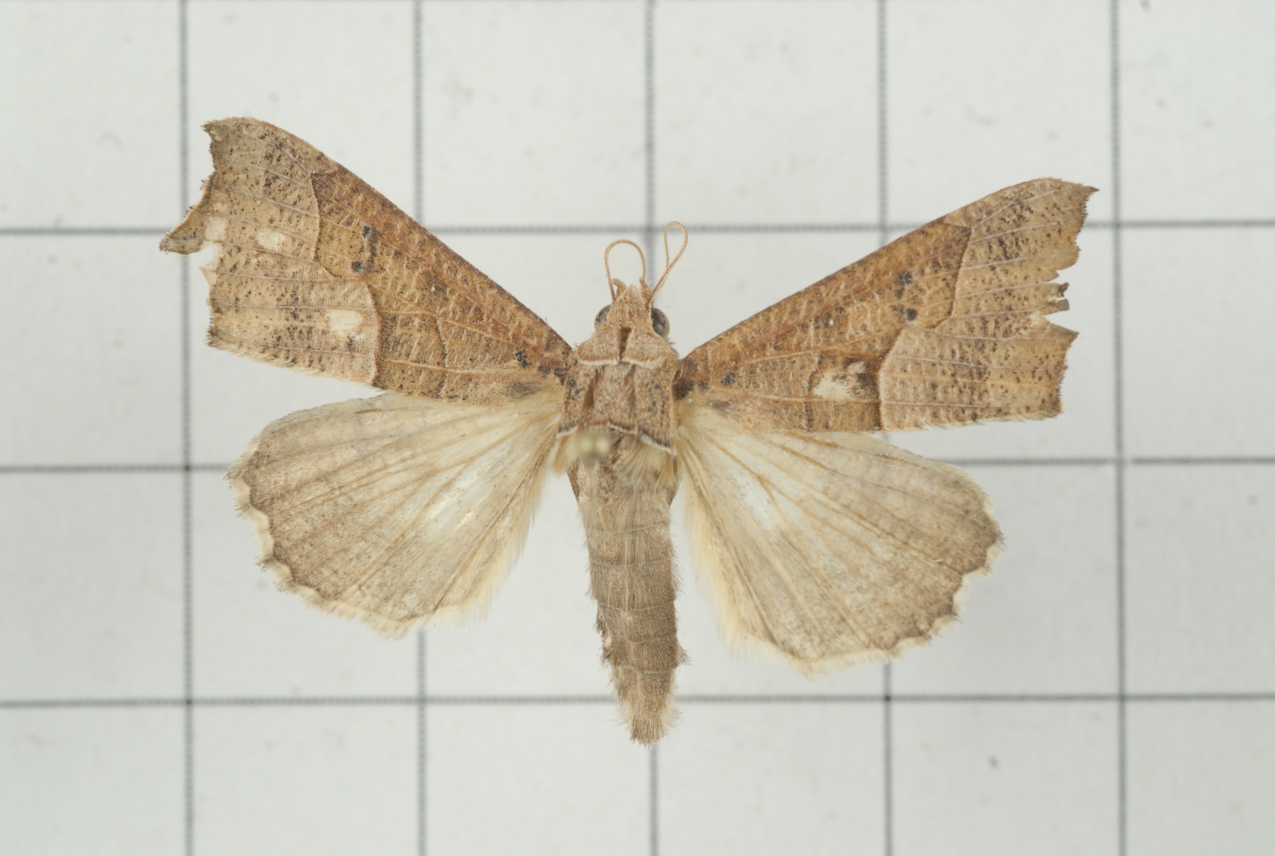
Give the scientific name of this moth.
Gonitis mesogona
